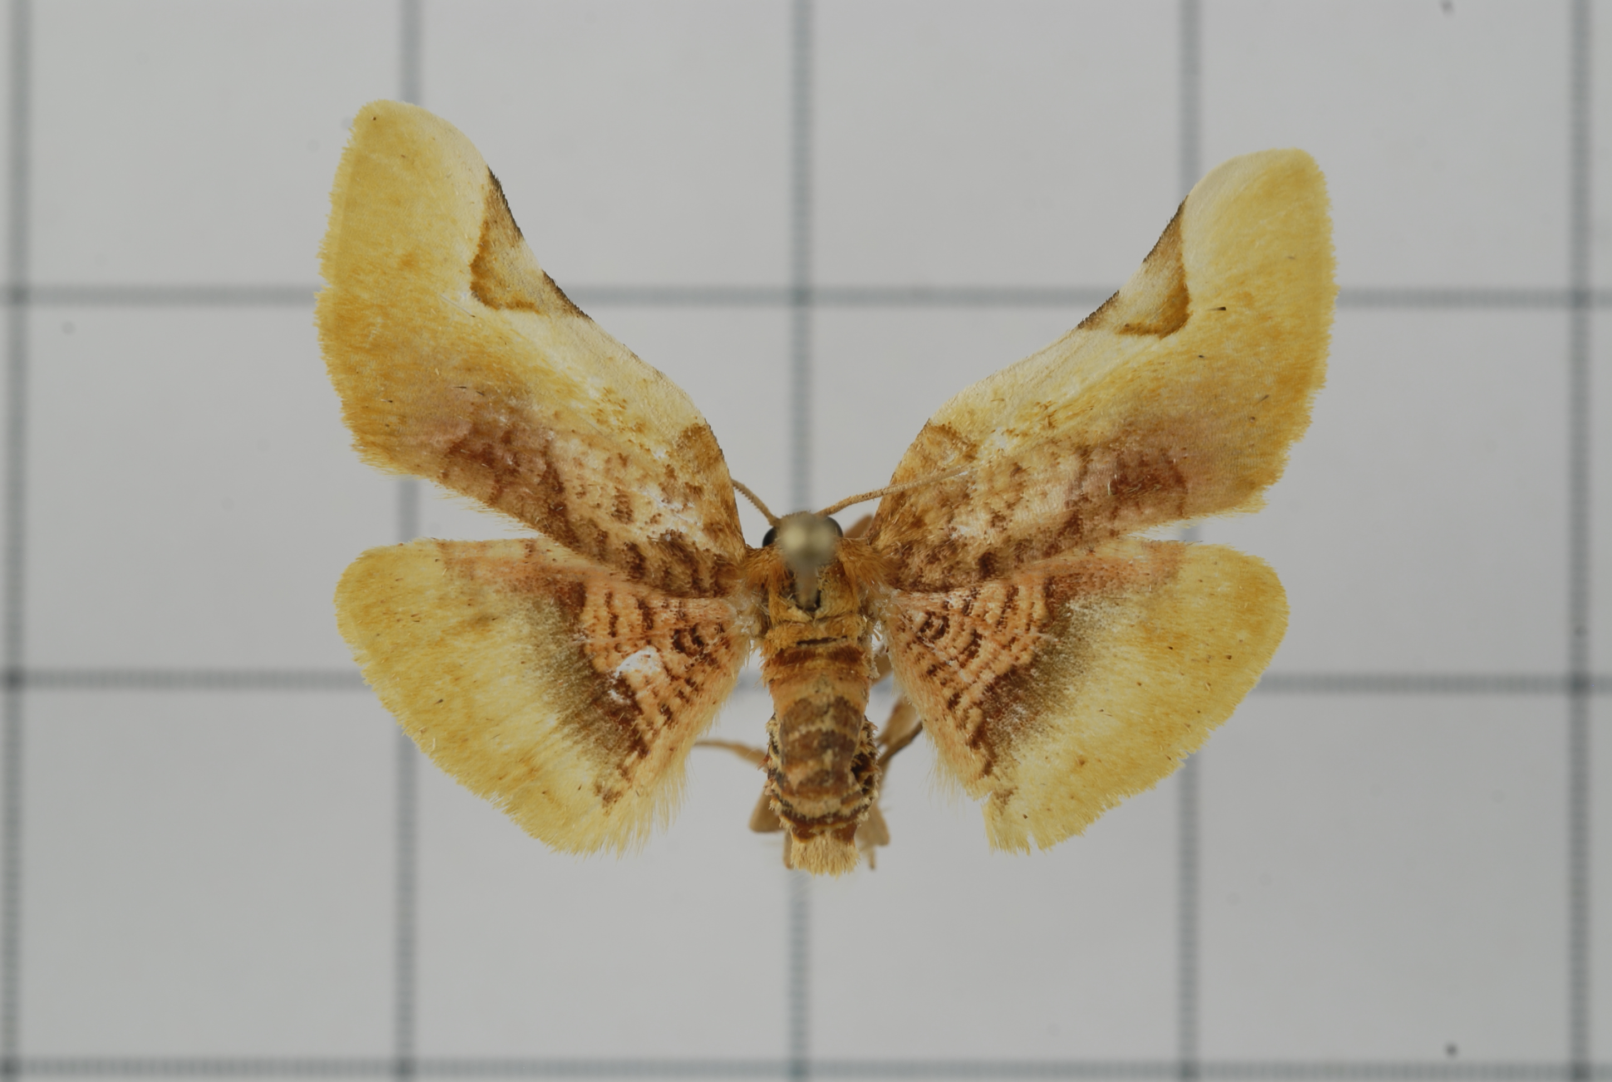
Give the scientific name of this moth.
Pyrinioides sinuosus
